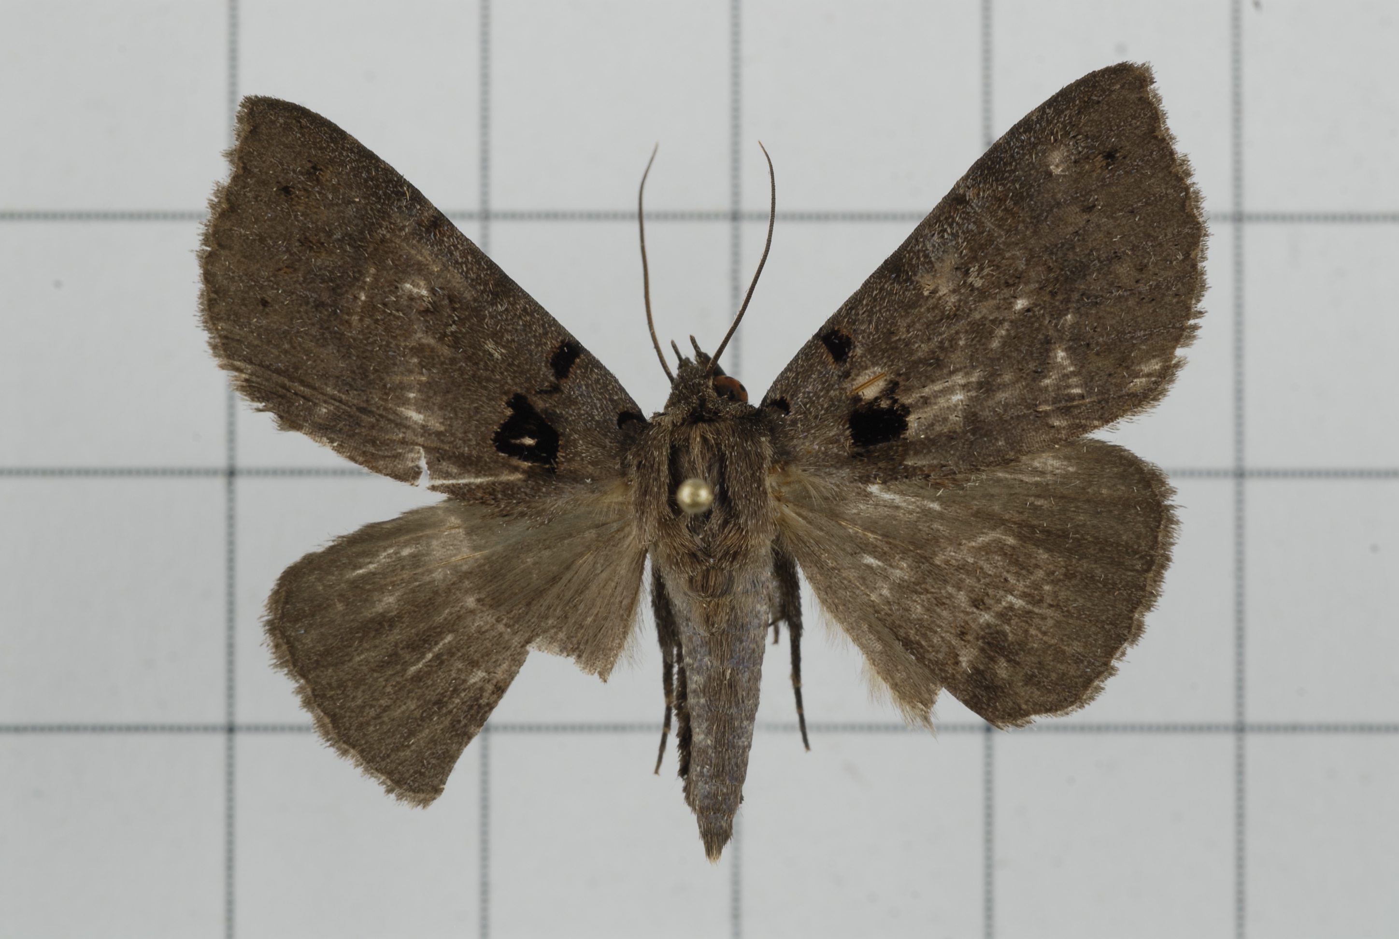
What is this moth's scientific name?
Avatha bipartita
